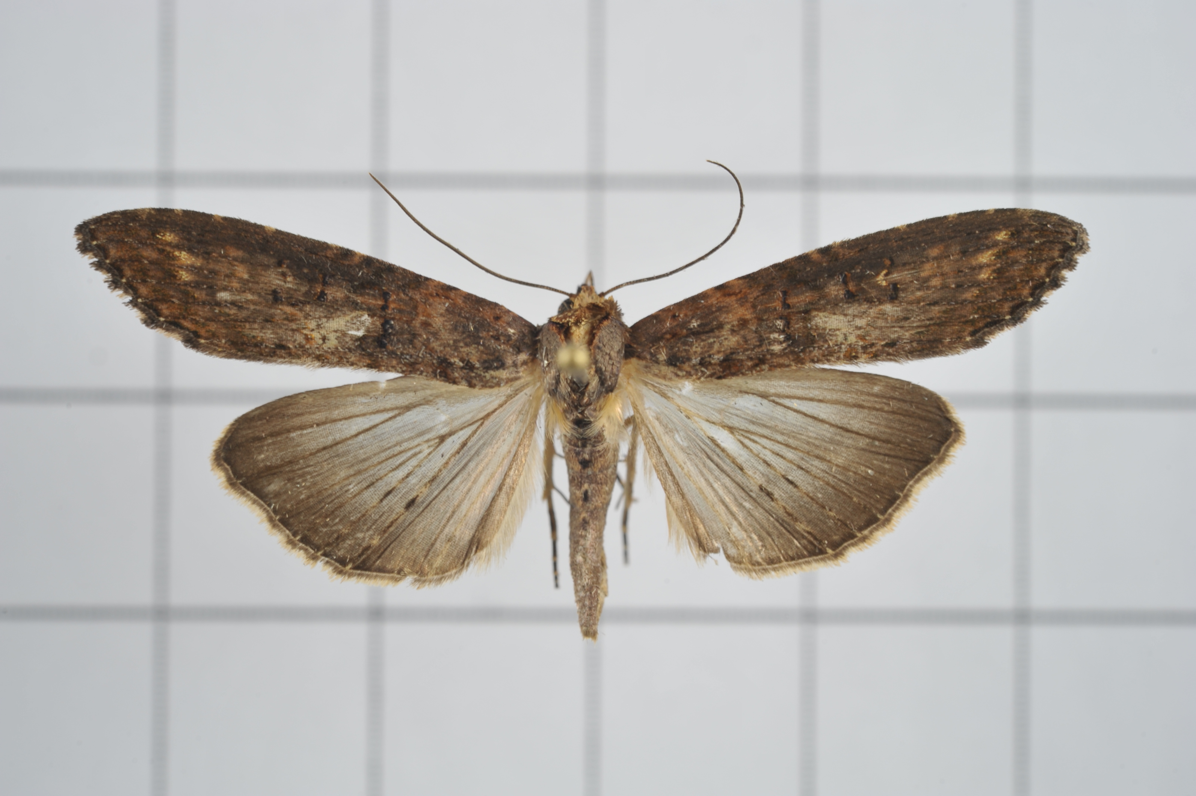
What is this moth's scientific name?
Lophoptera longipennis
